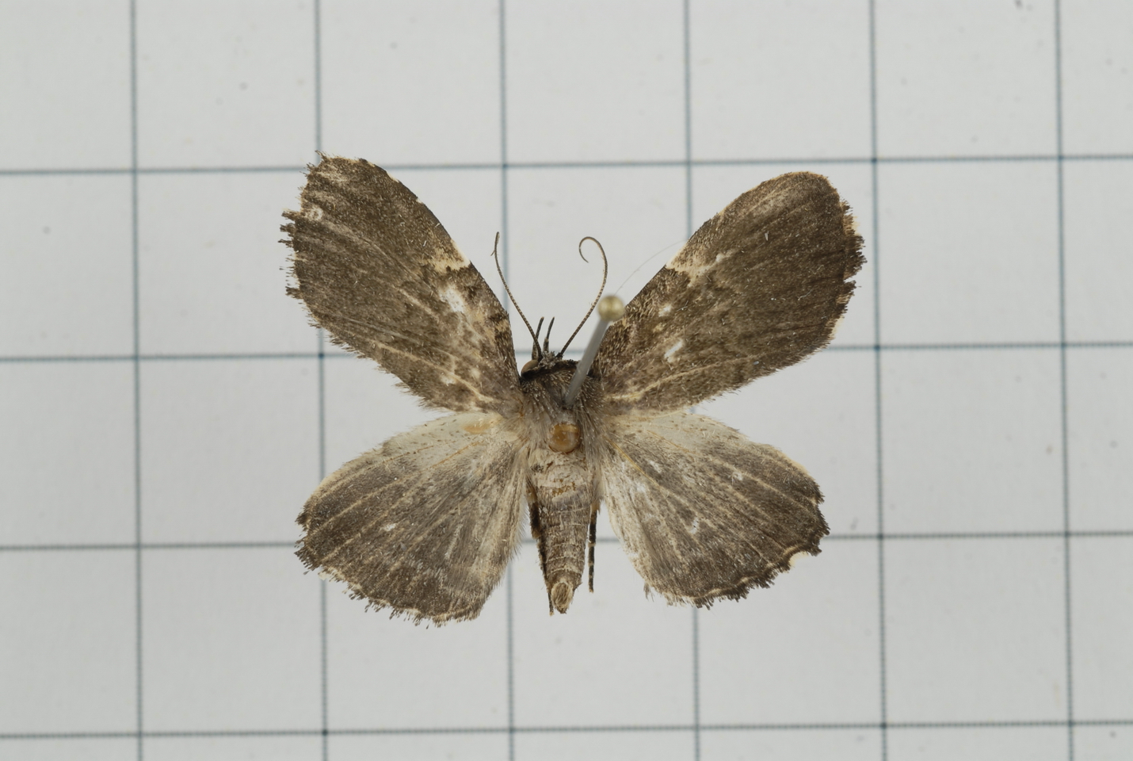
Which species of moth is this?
Hyposemansis singha
